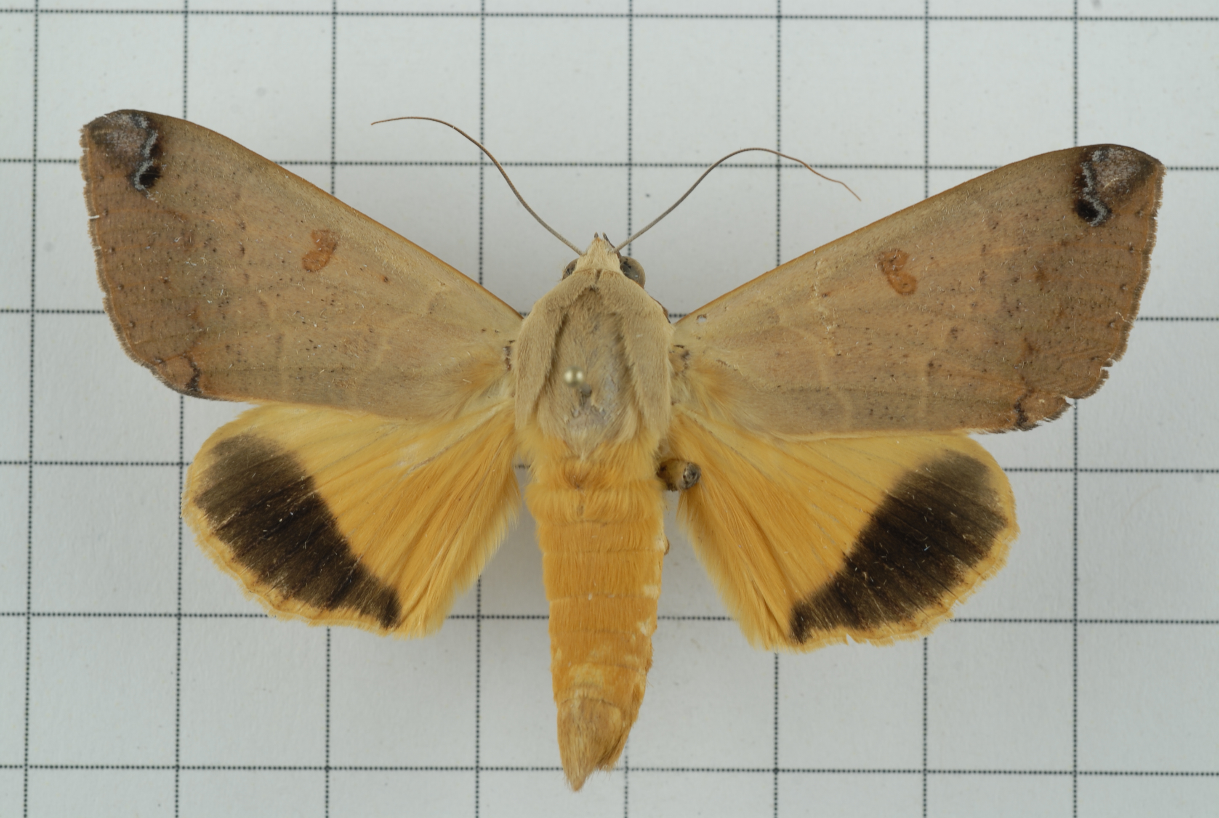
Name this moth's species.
Ophiusa disjungens indiscriminata
